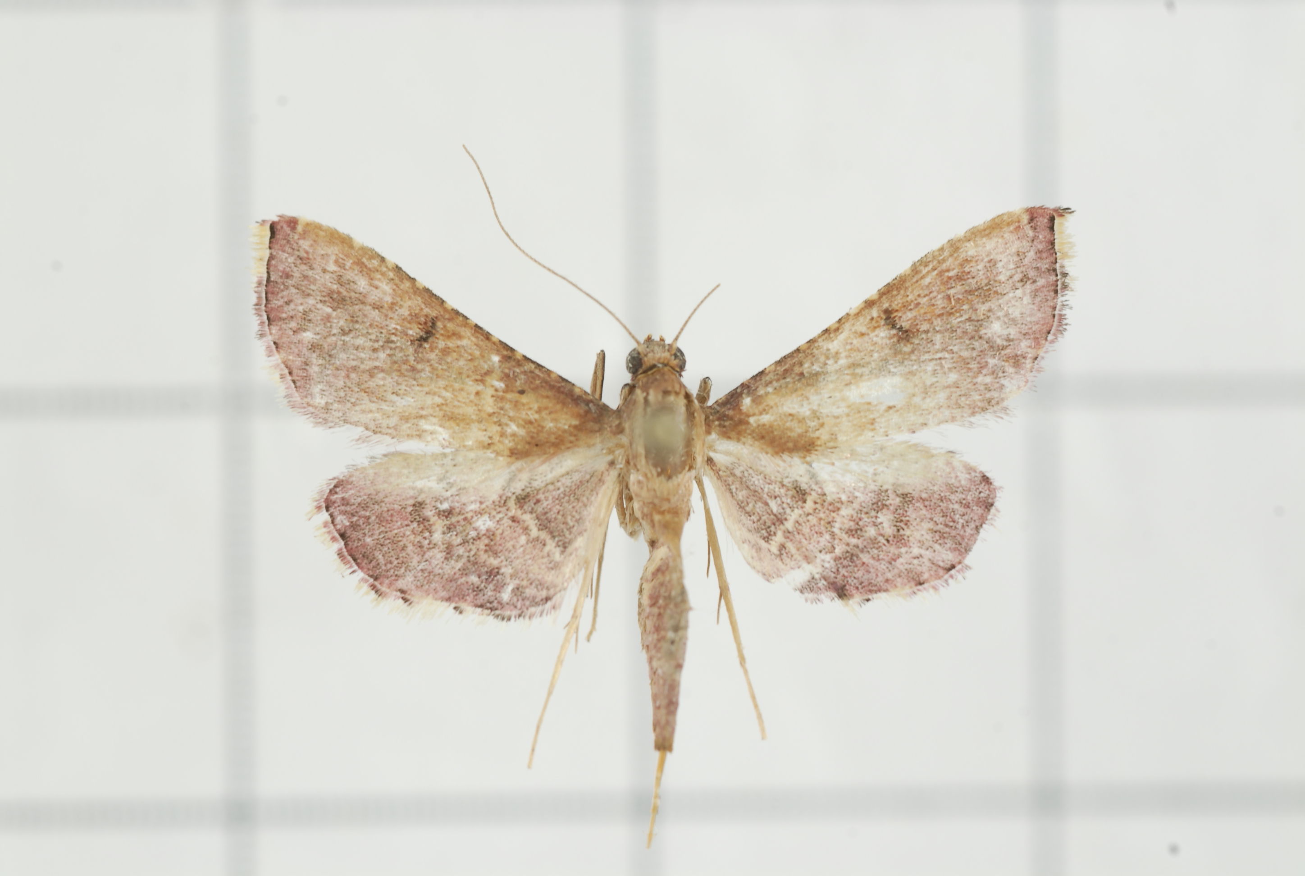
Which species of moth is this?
Endotricha olivacealis
